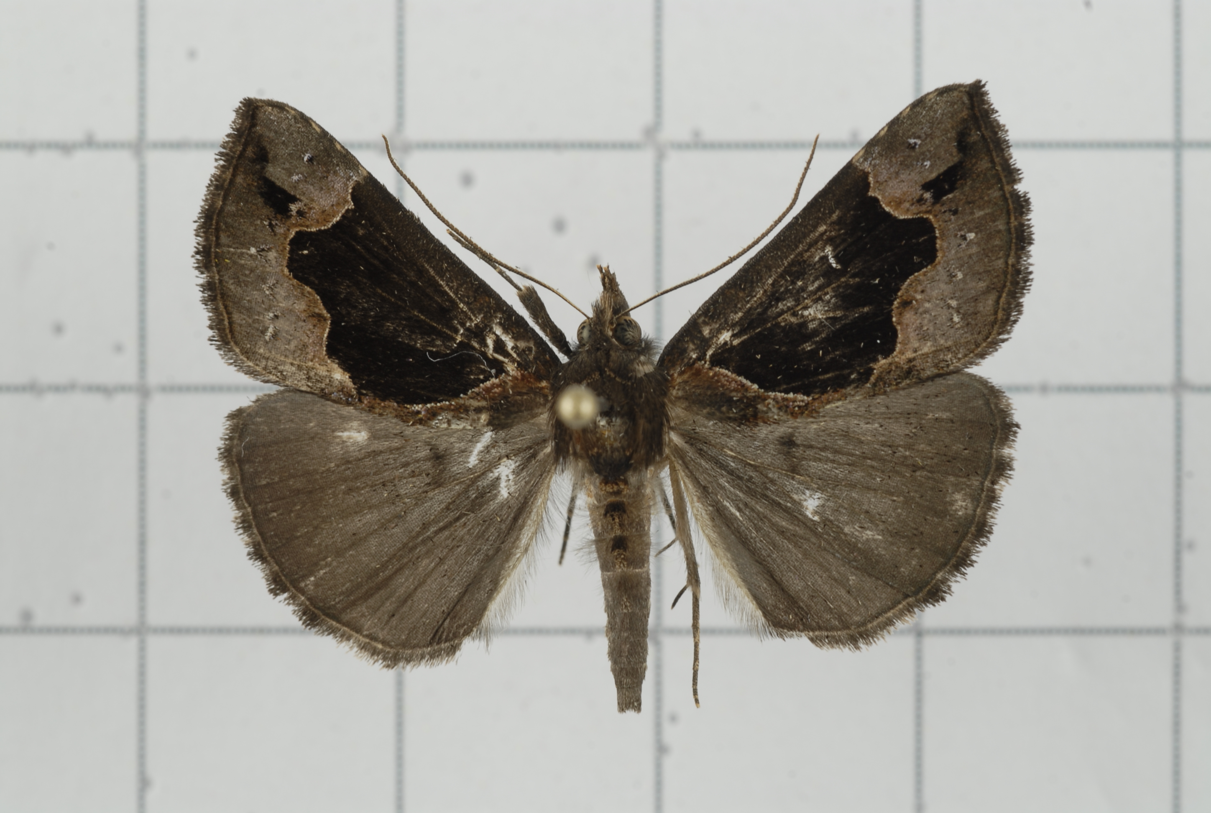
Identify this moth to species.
Hypena vestita
